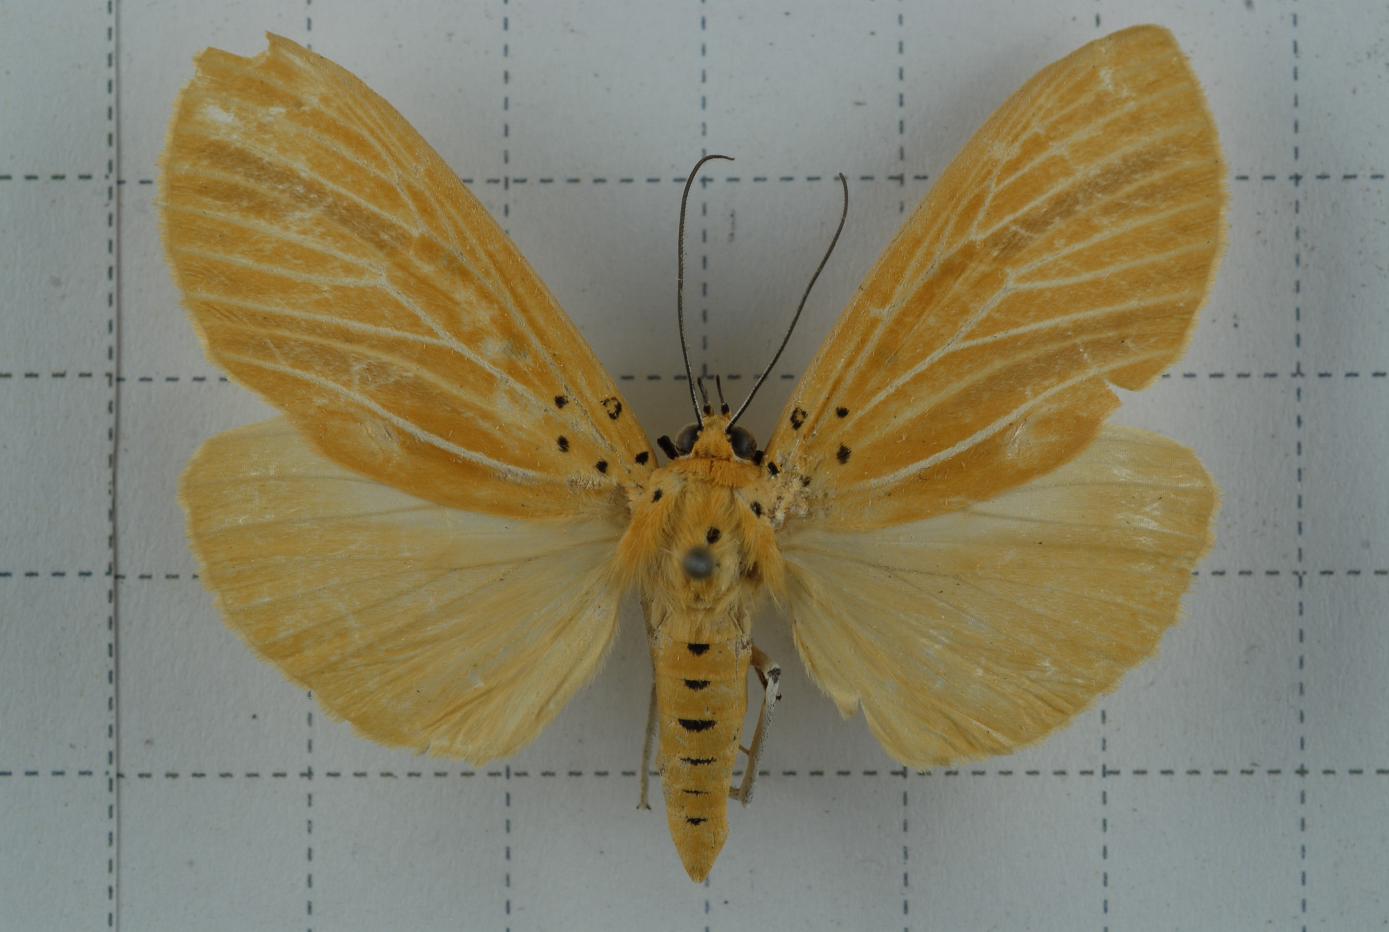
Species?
Asota egens confinis
